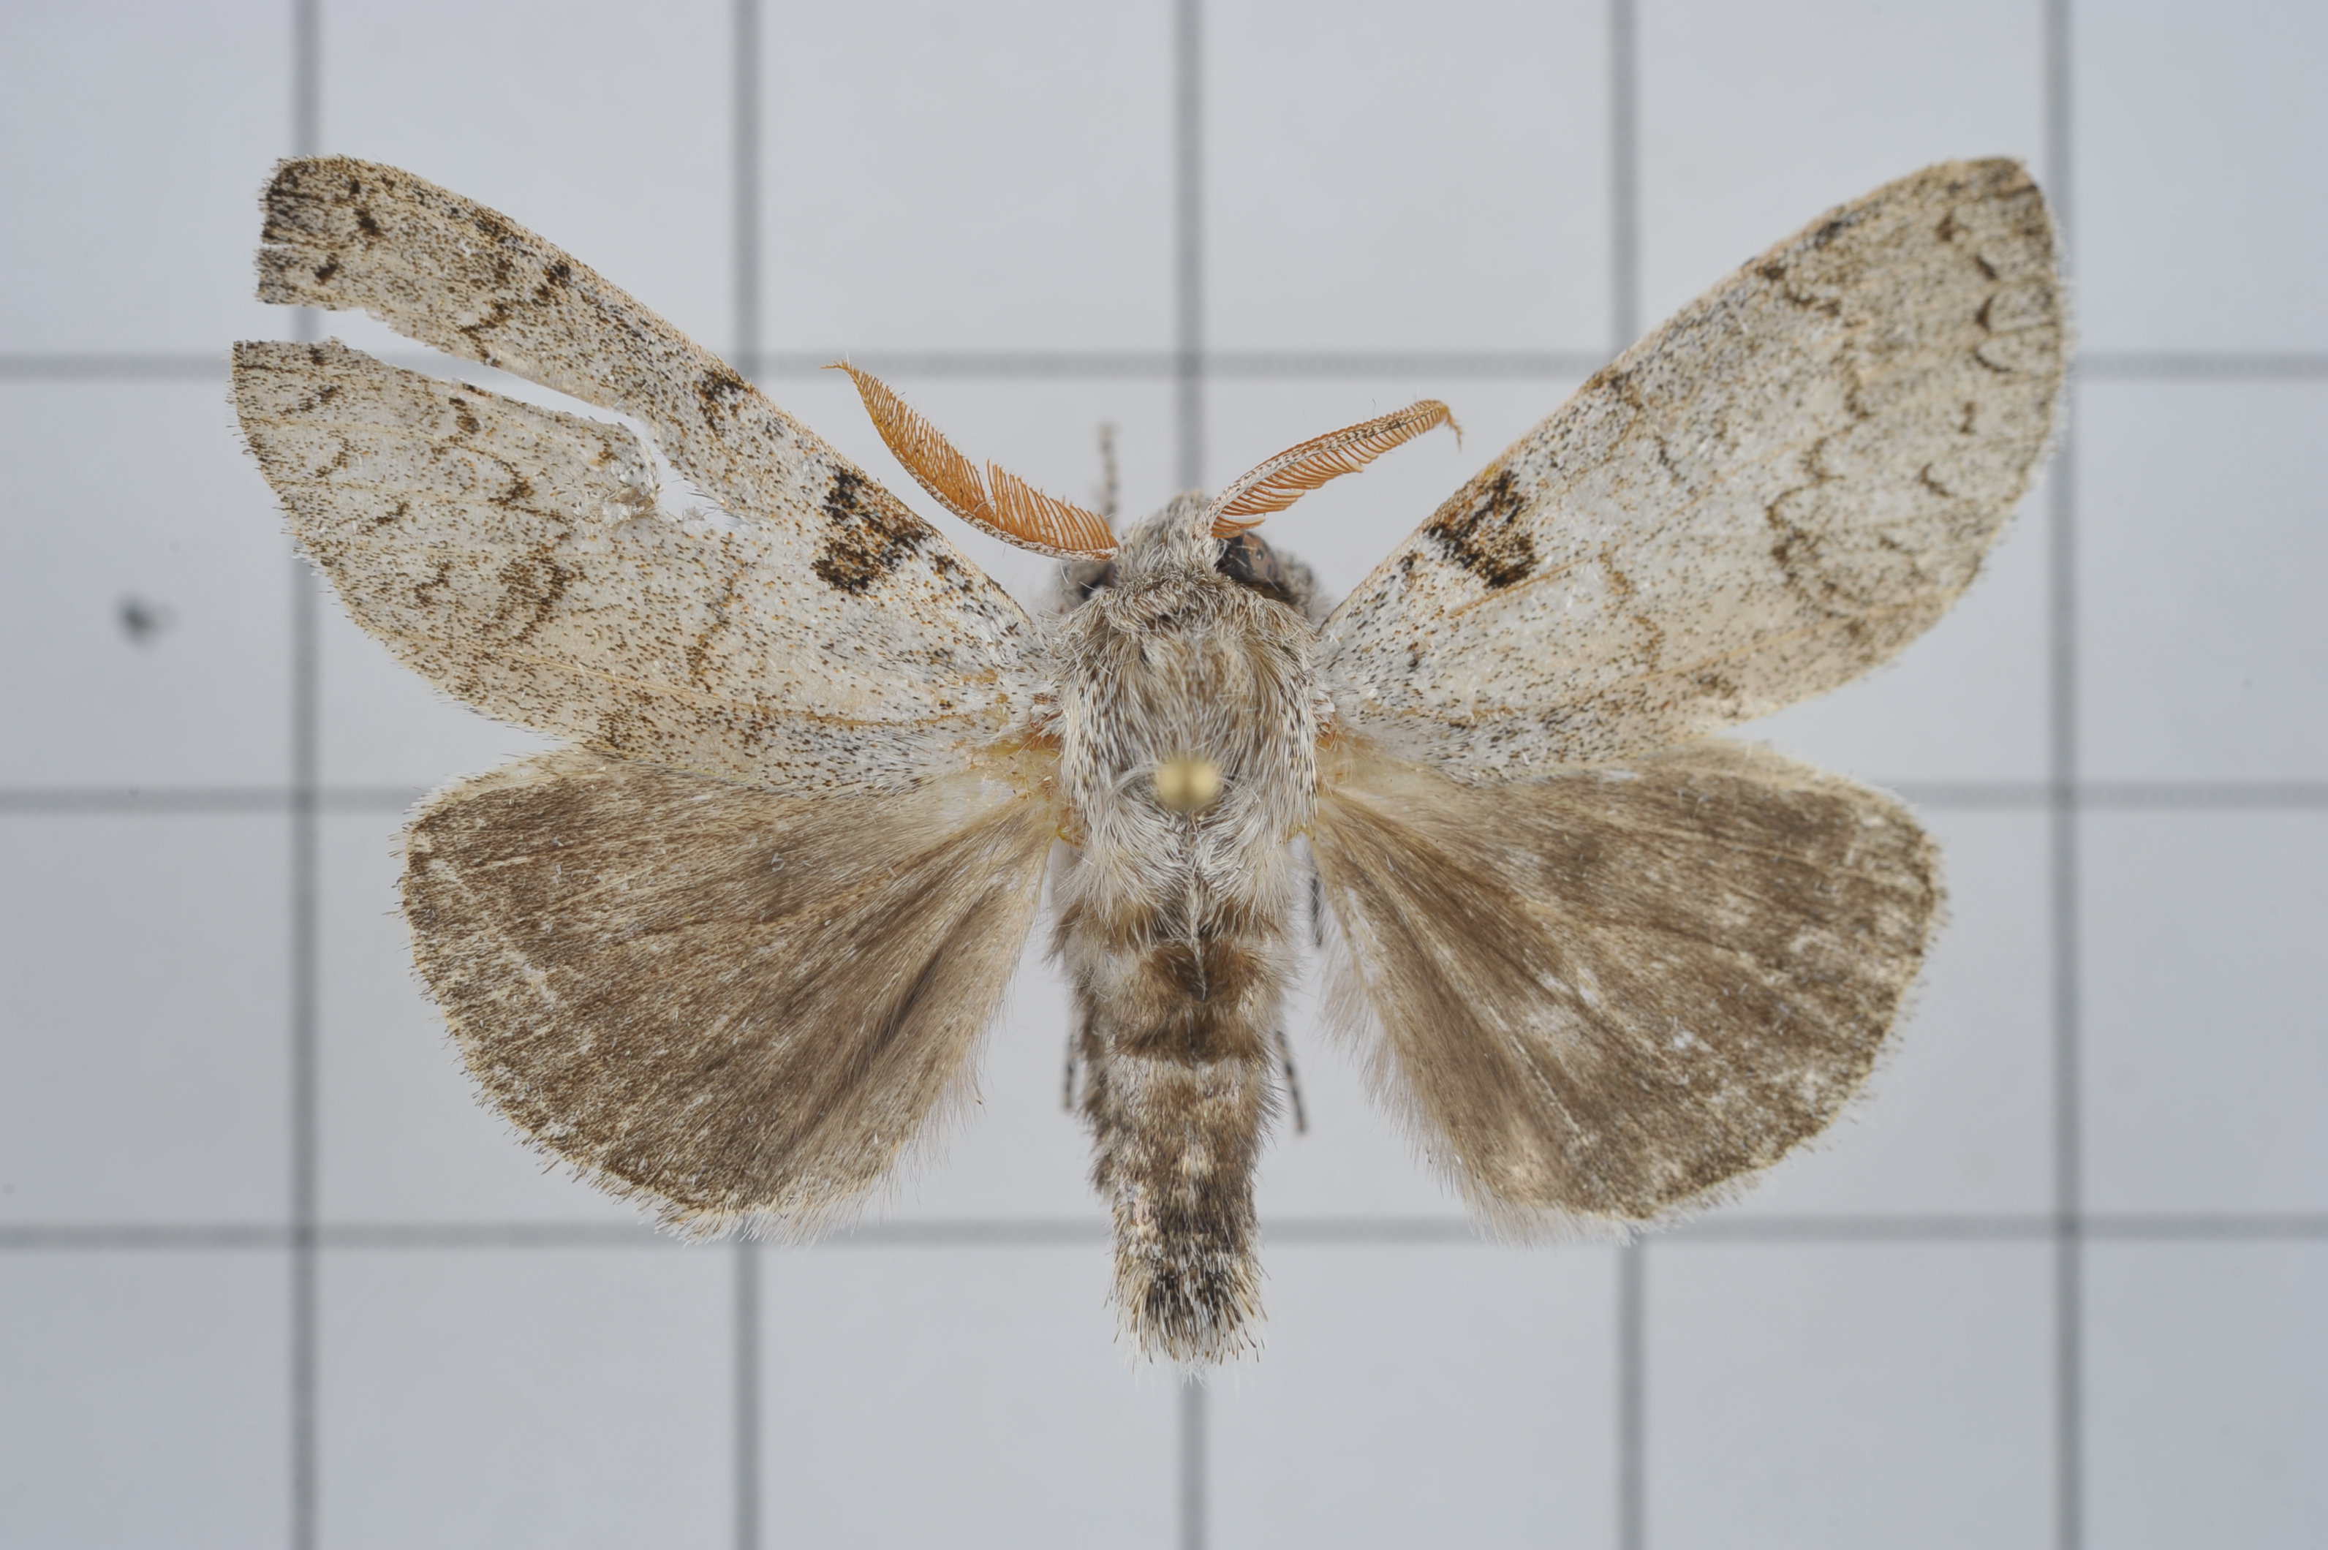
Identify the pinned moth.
Calliteara postfusca
